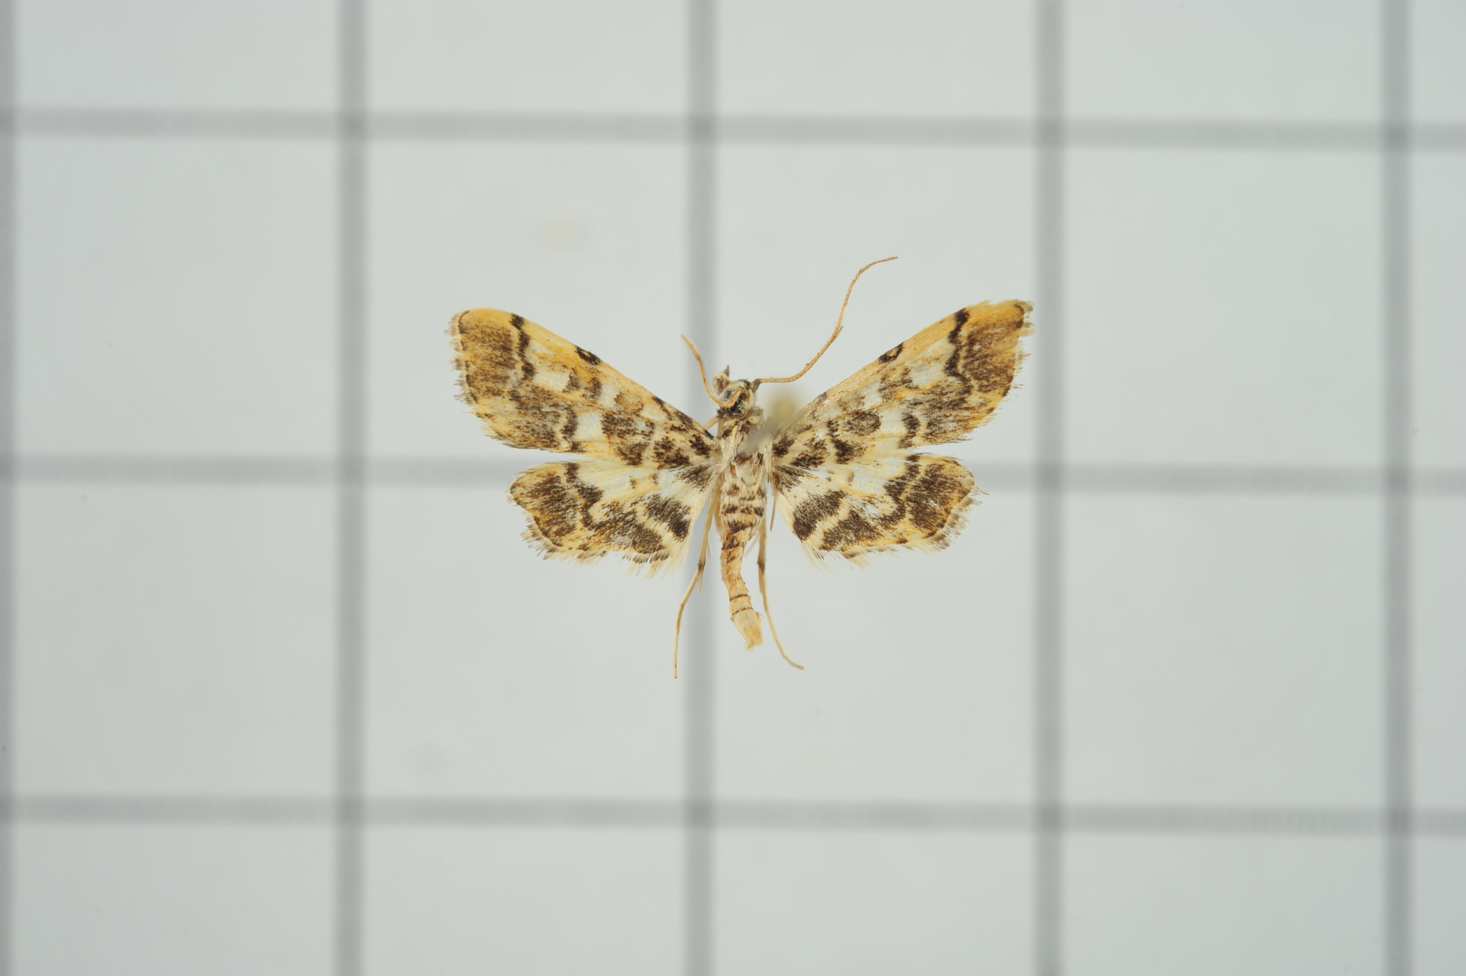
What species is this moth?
Lamprosema commixta
